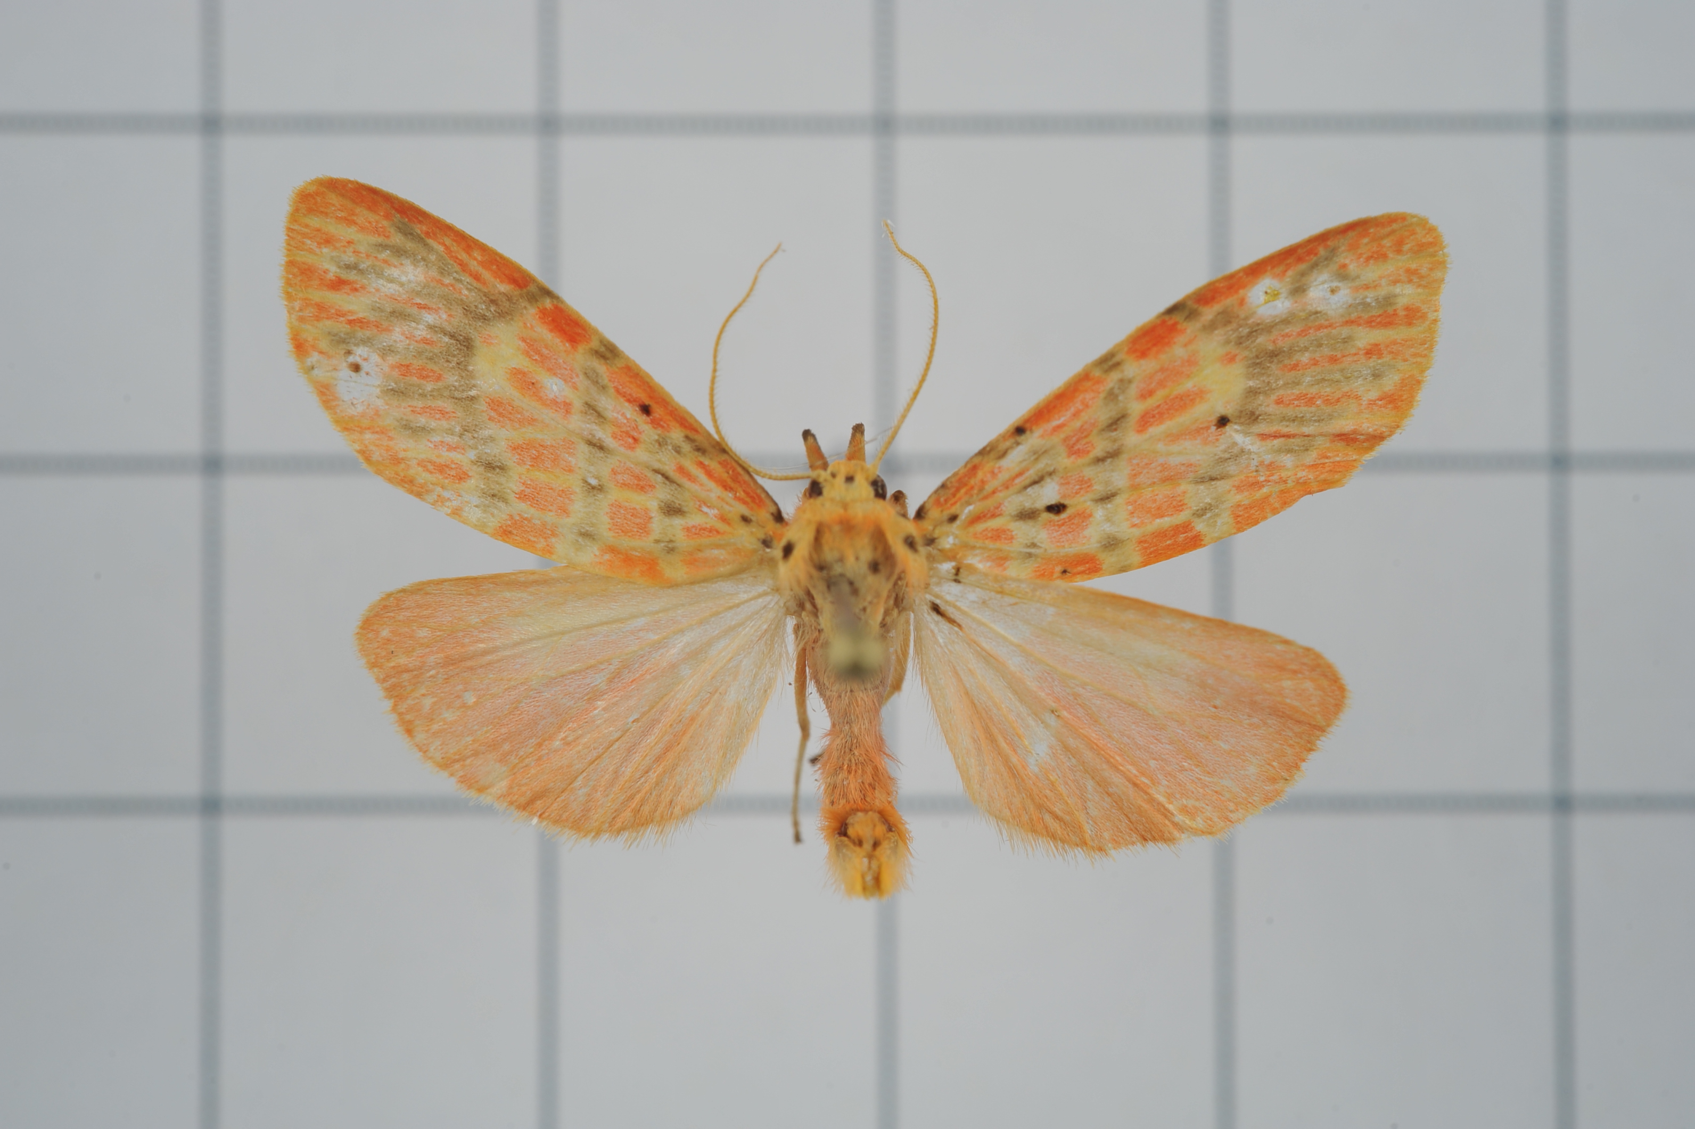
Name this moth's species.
Barsine sauteri
